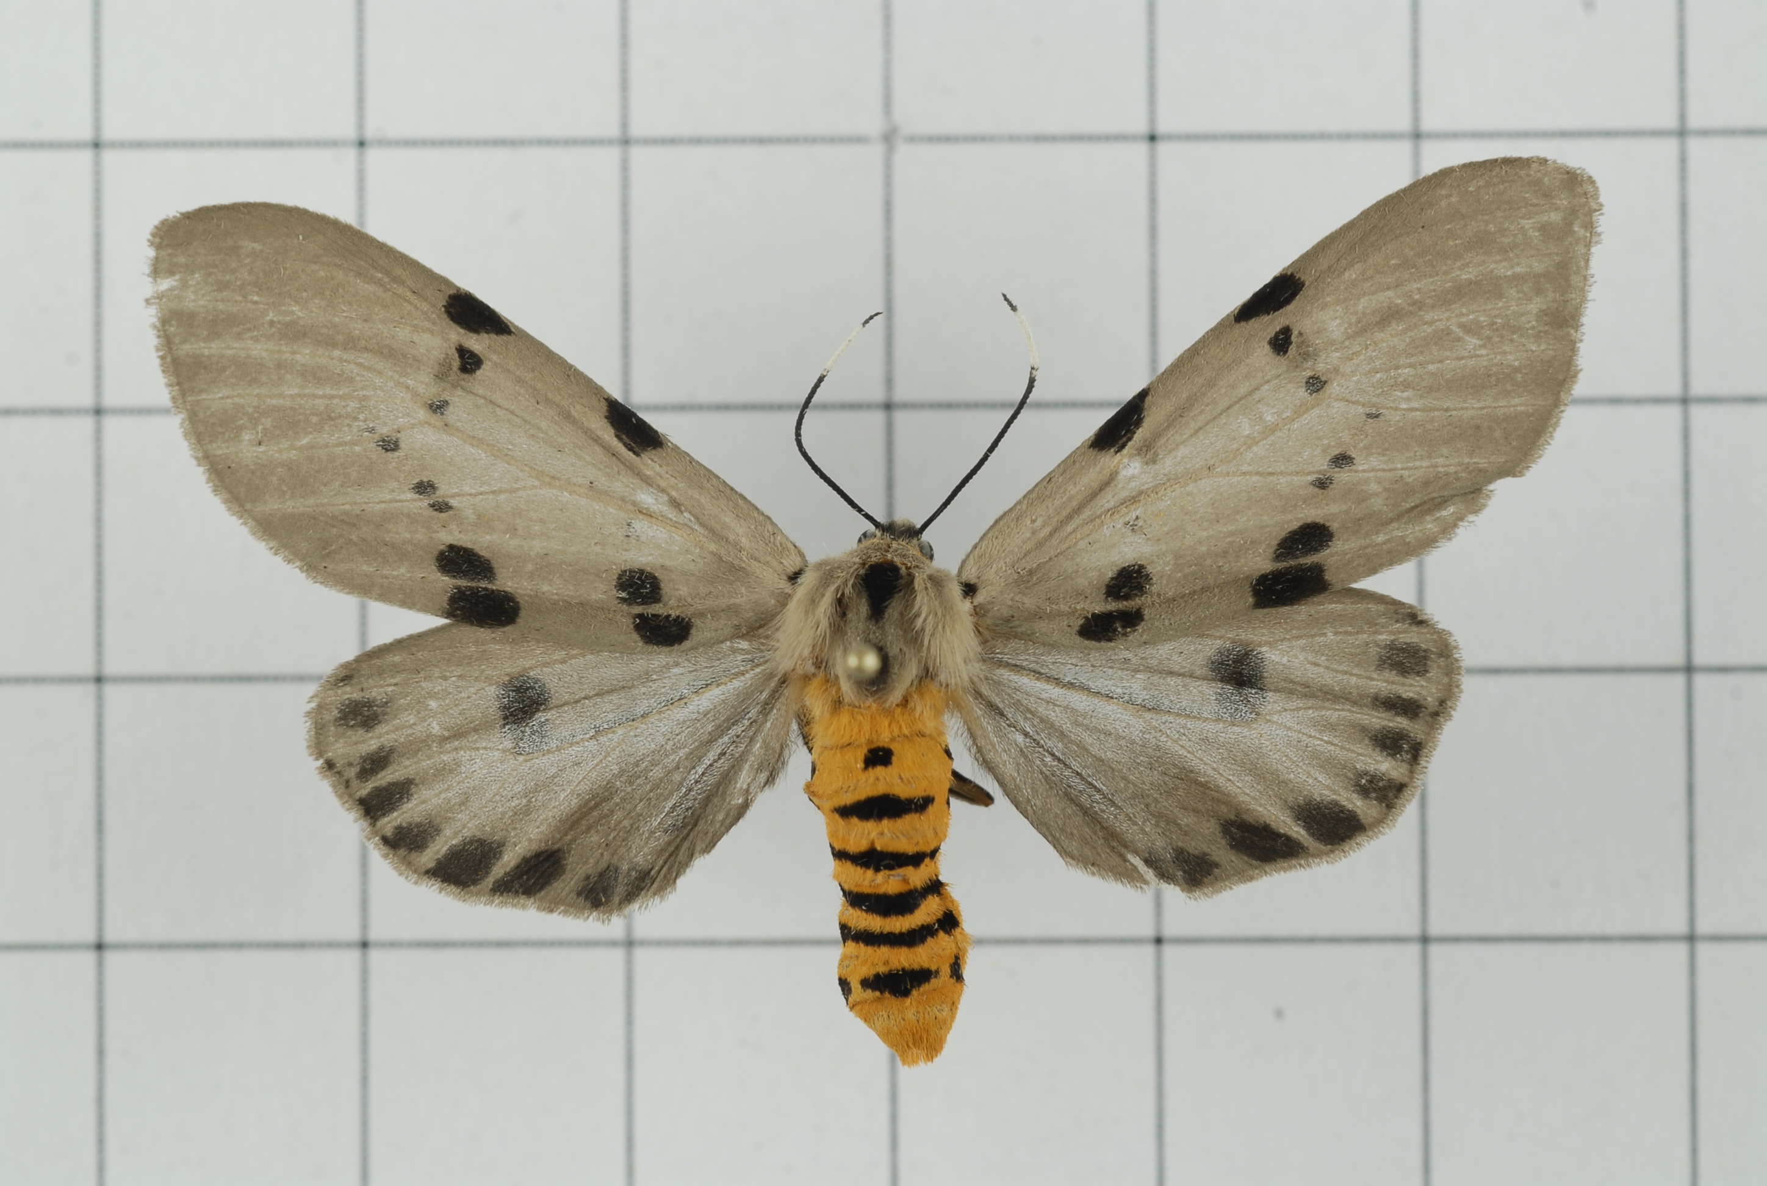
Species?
Amsactoides solitaria
